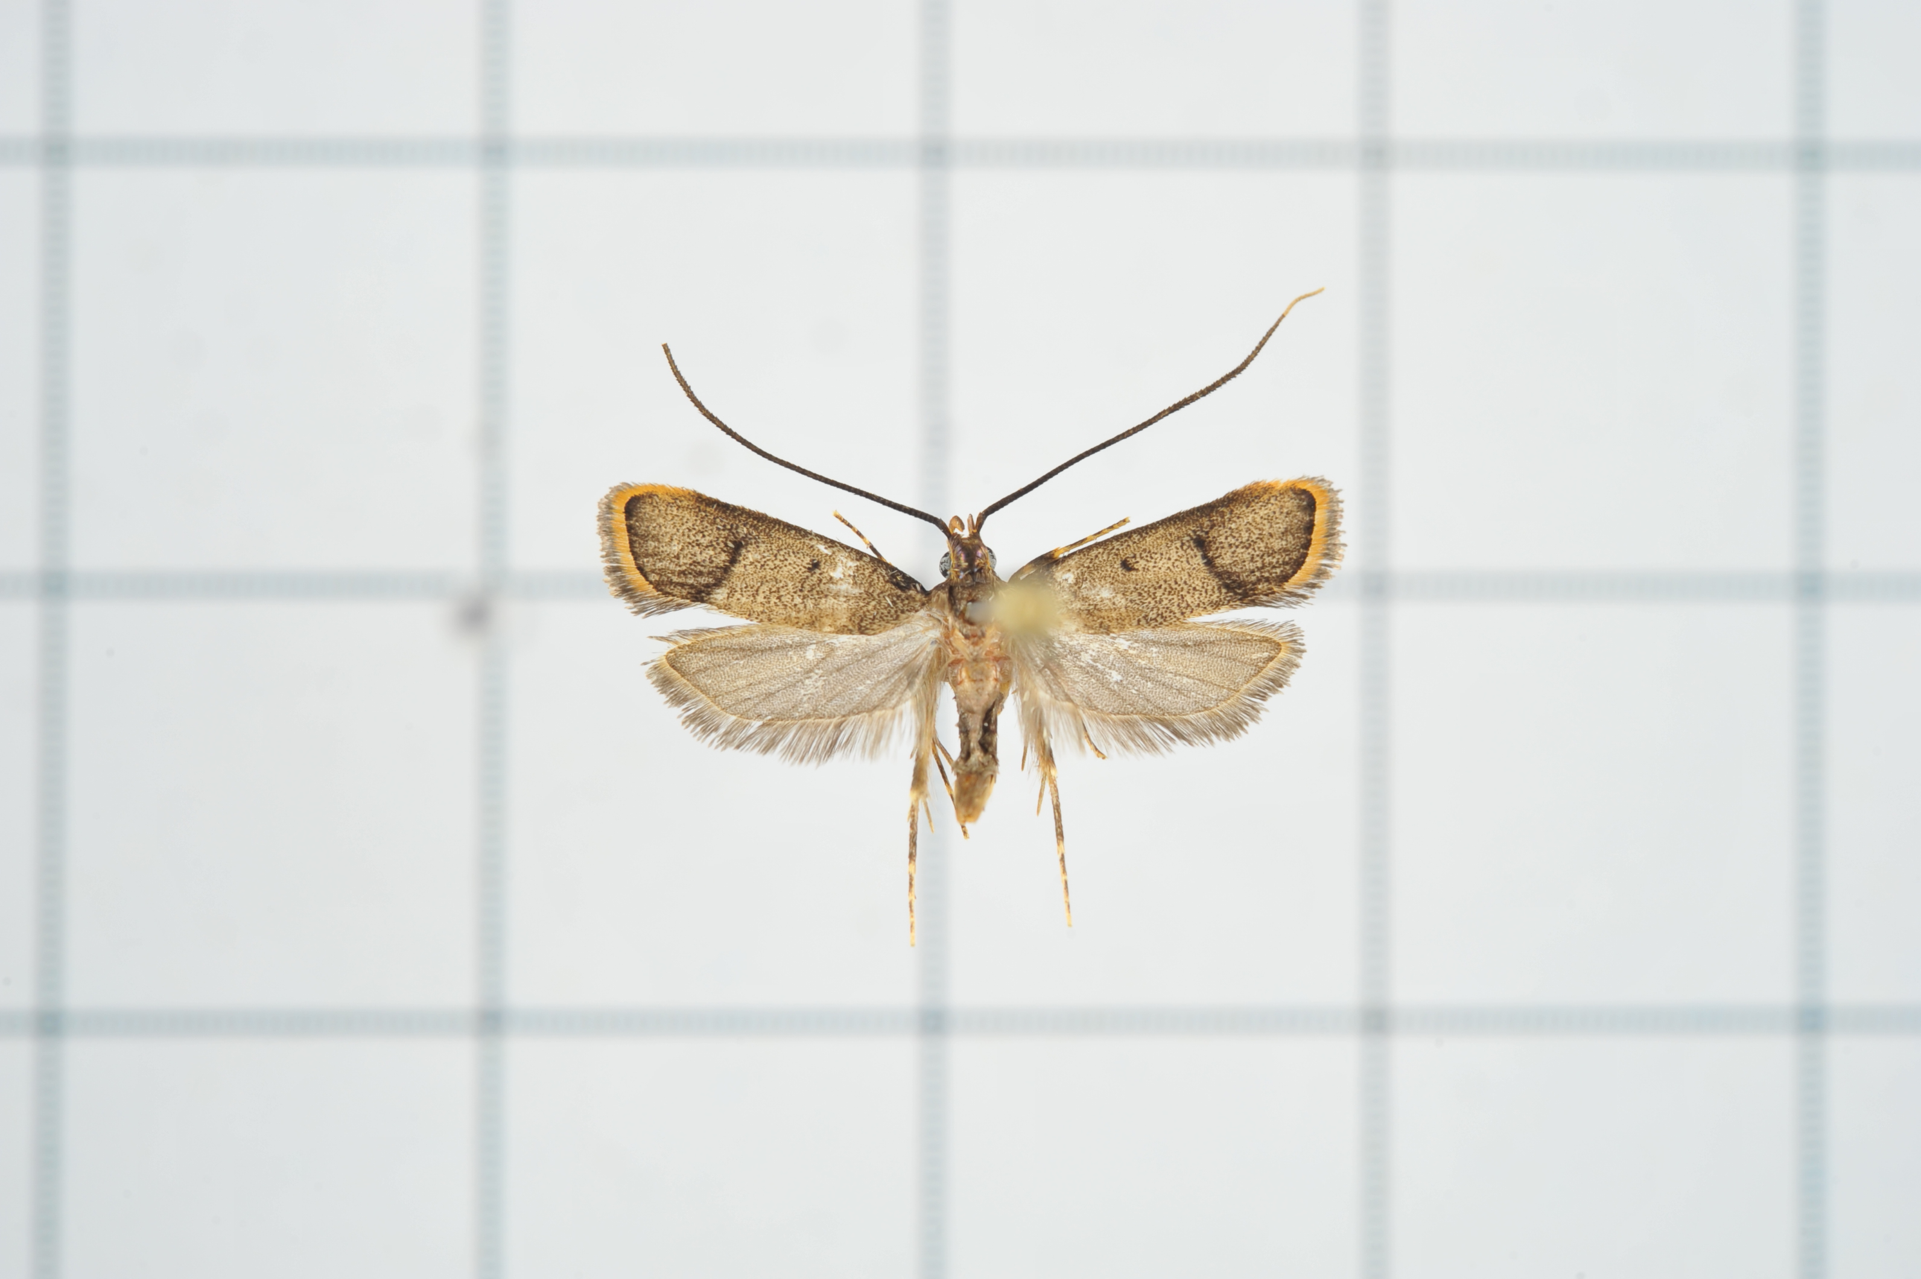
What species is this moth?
Spatulignatha olaxana
